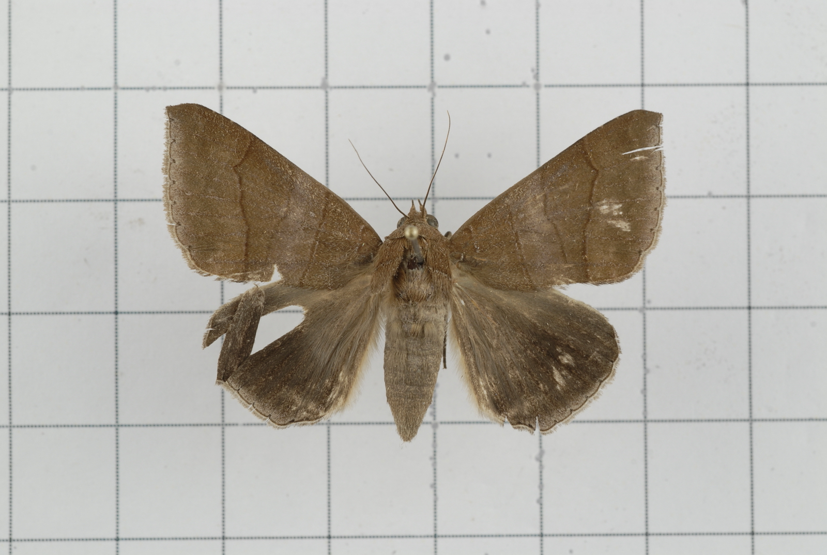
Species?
Bastilla absentimacula
